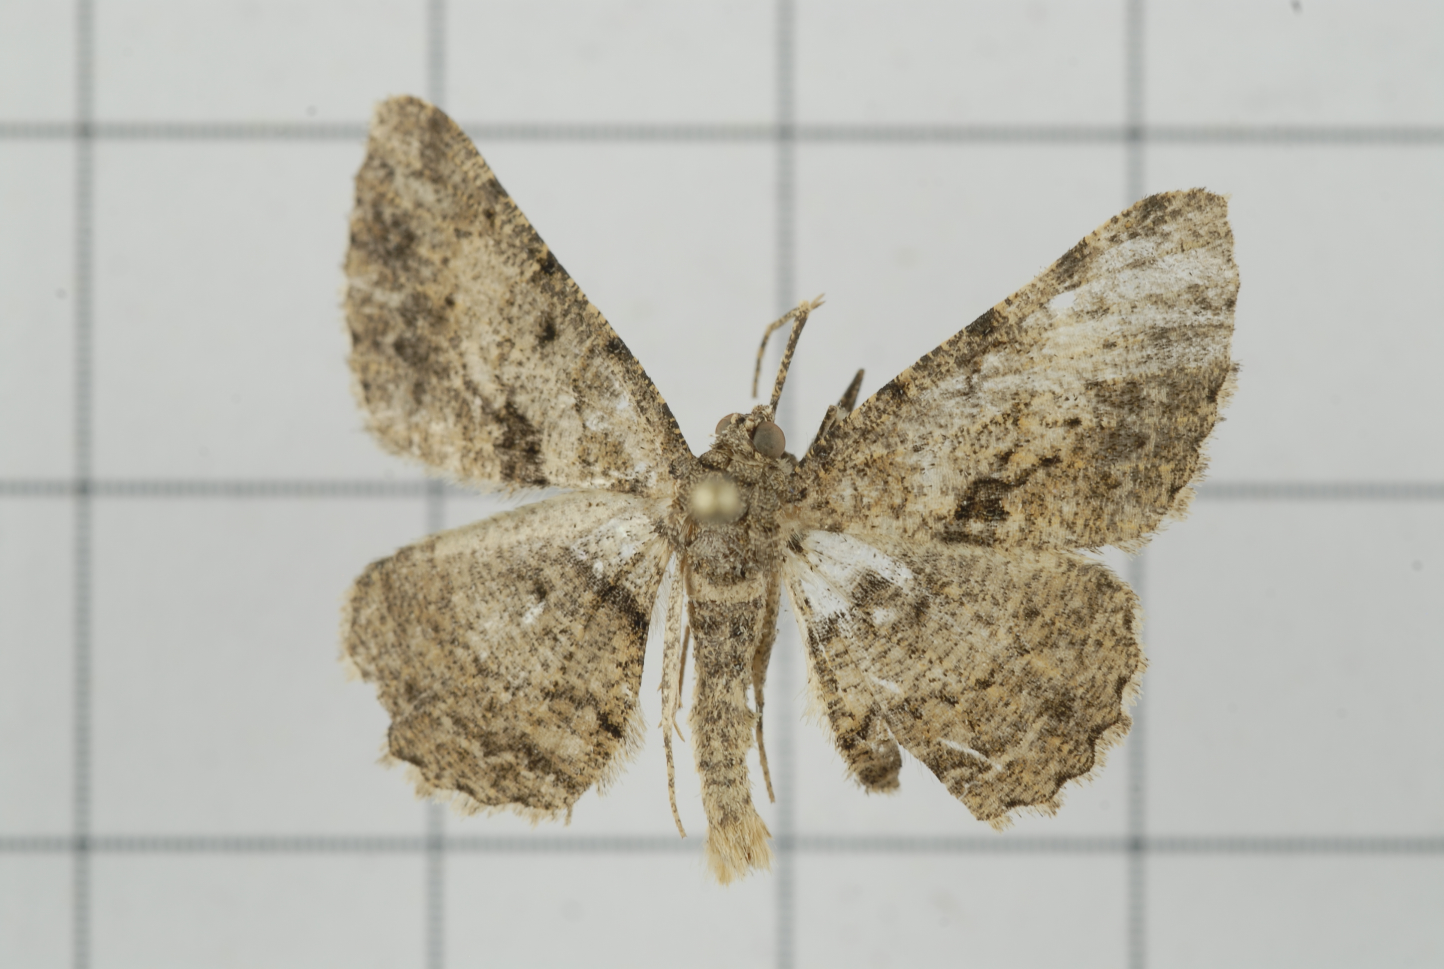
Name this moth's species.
Psilalcis breta rantaizana
